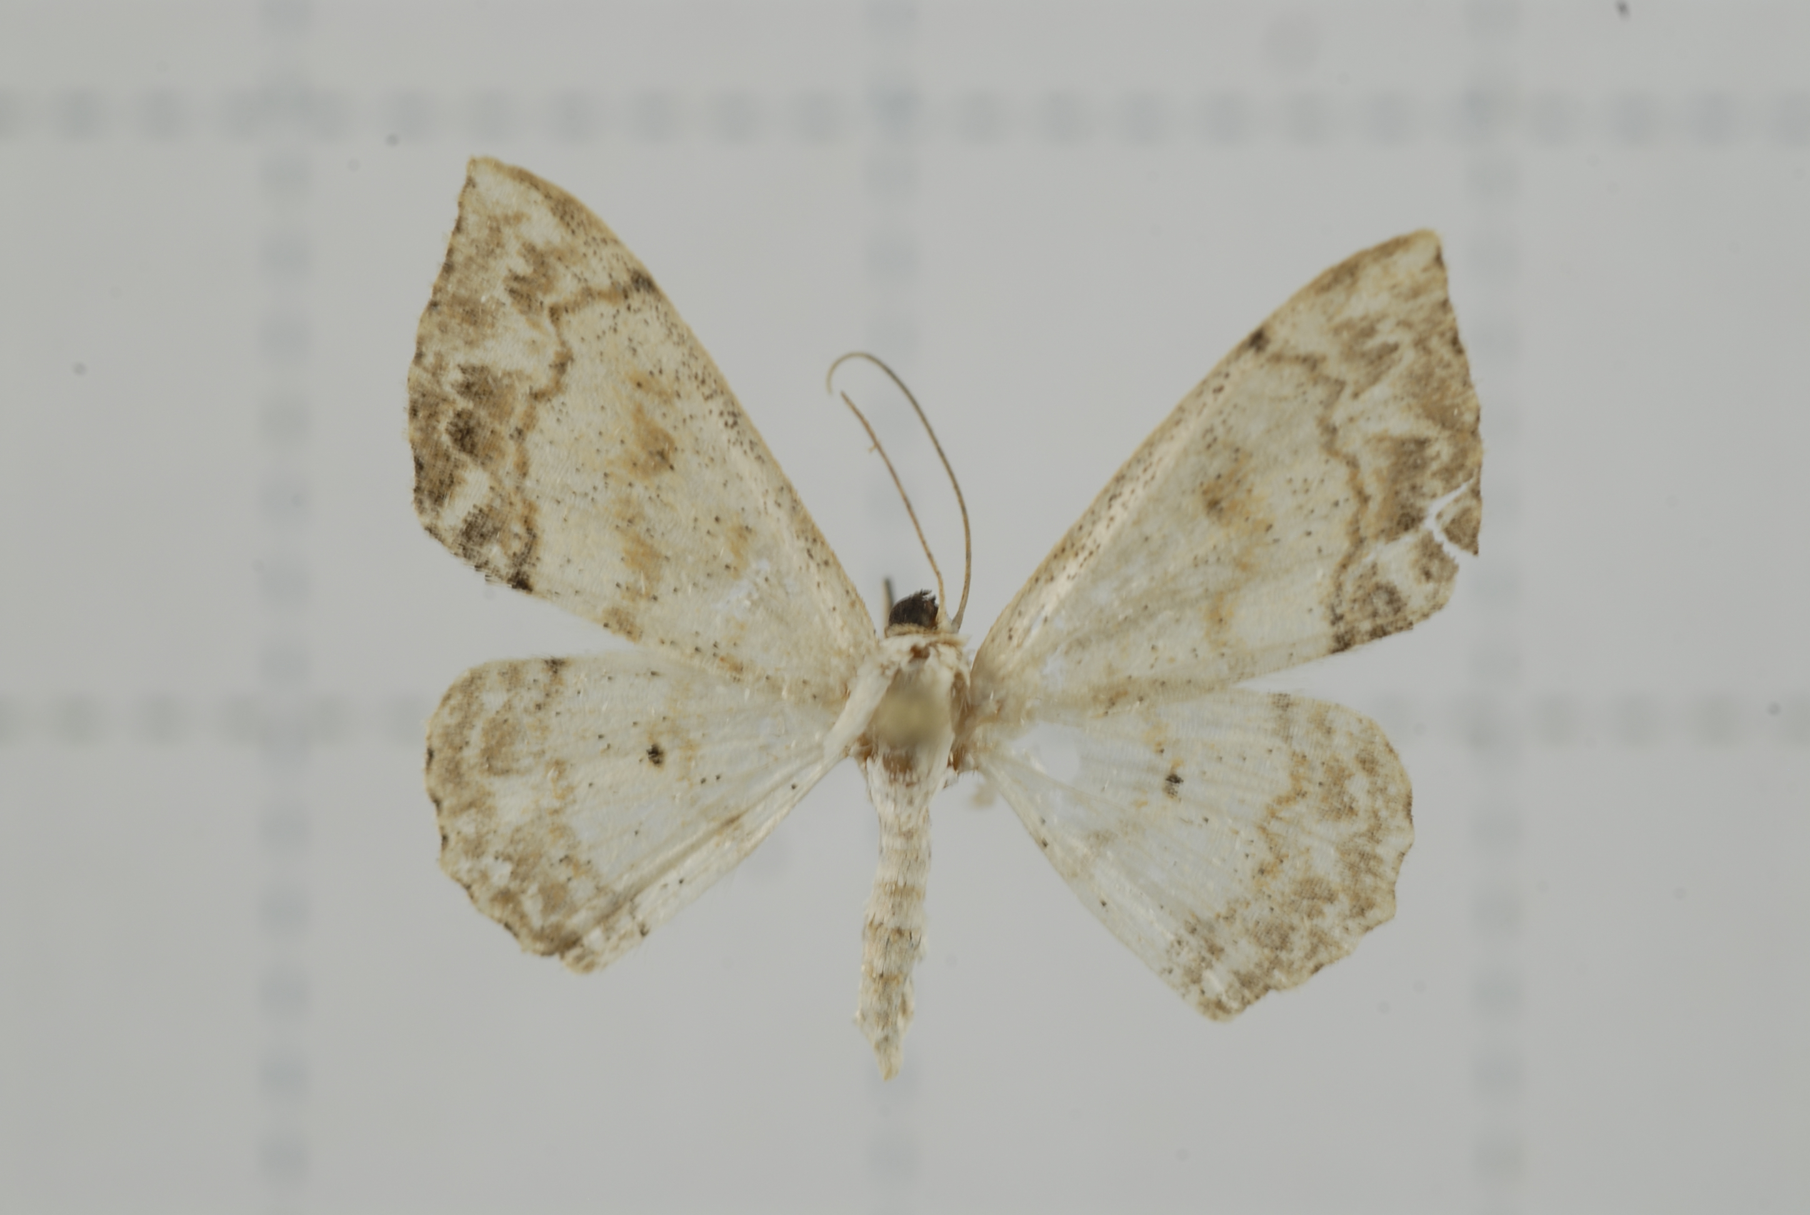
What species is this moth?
Scopula propinquaria
